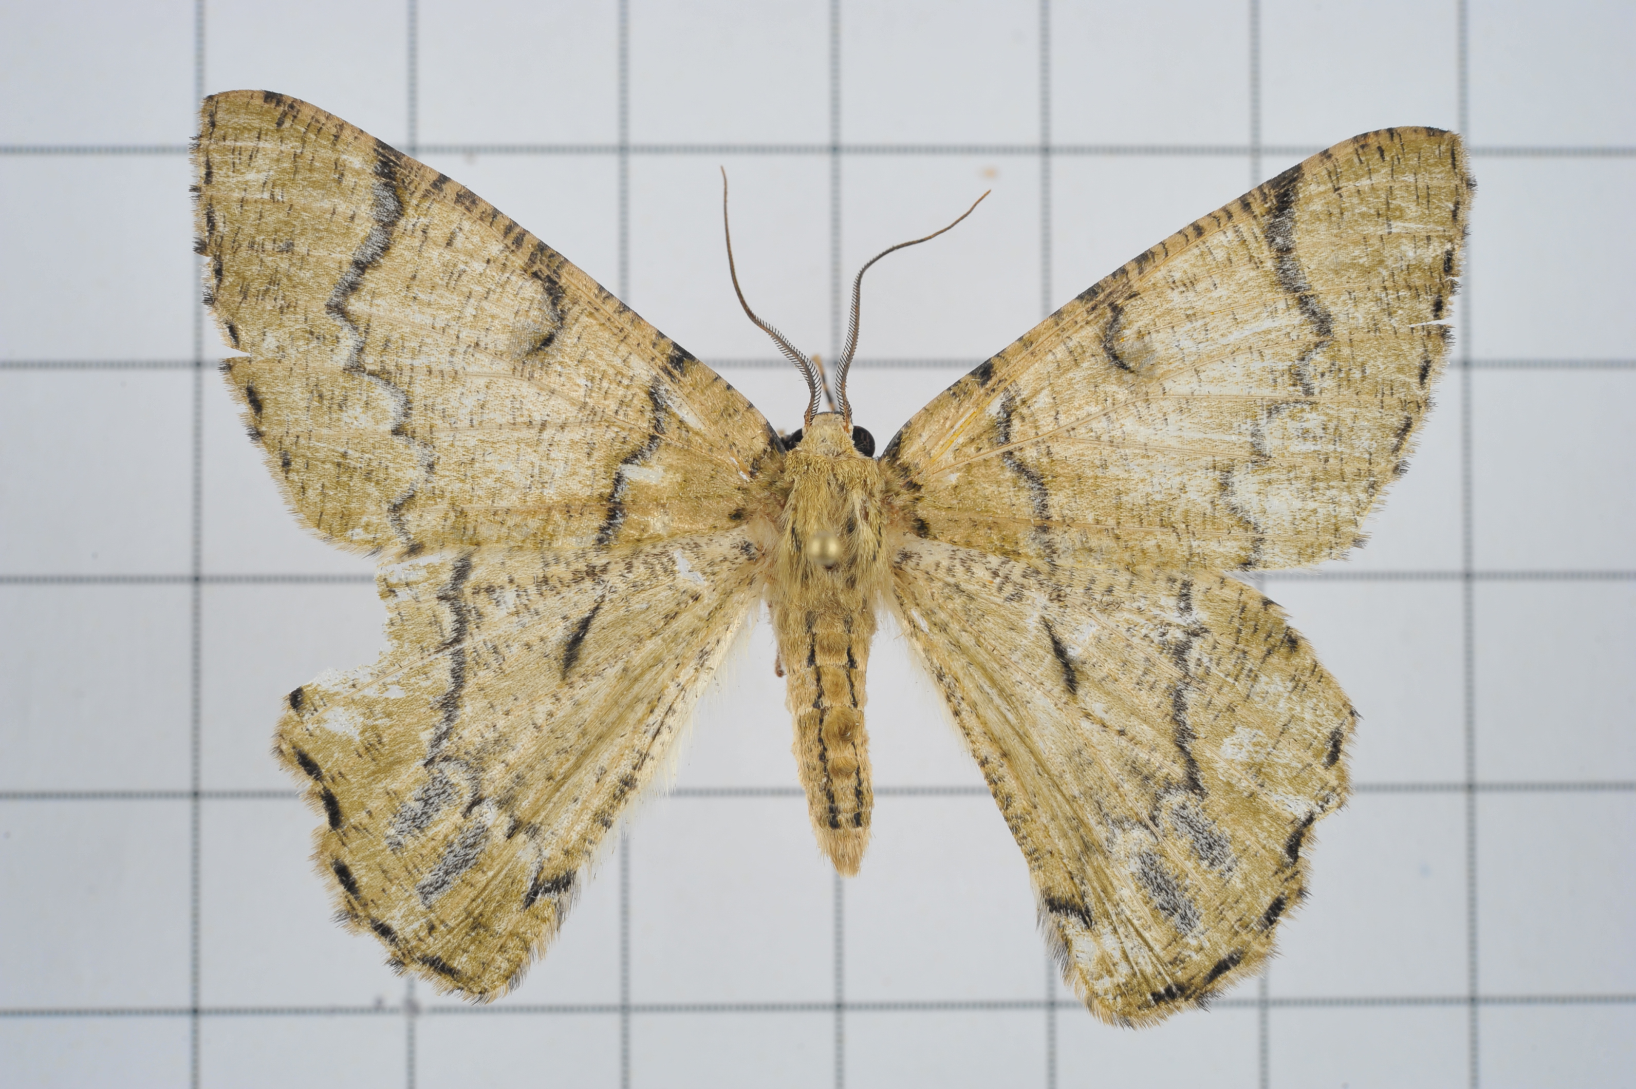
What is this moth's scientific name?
Lophophelma iterans onerosus
